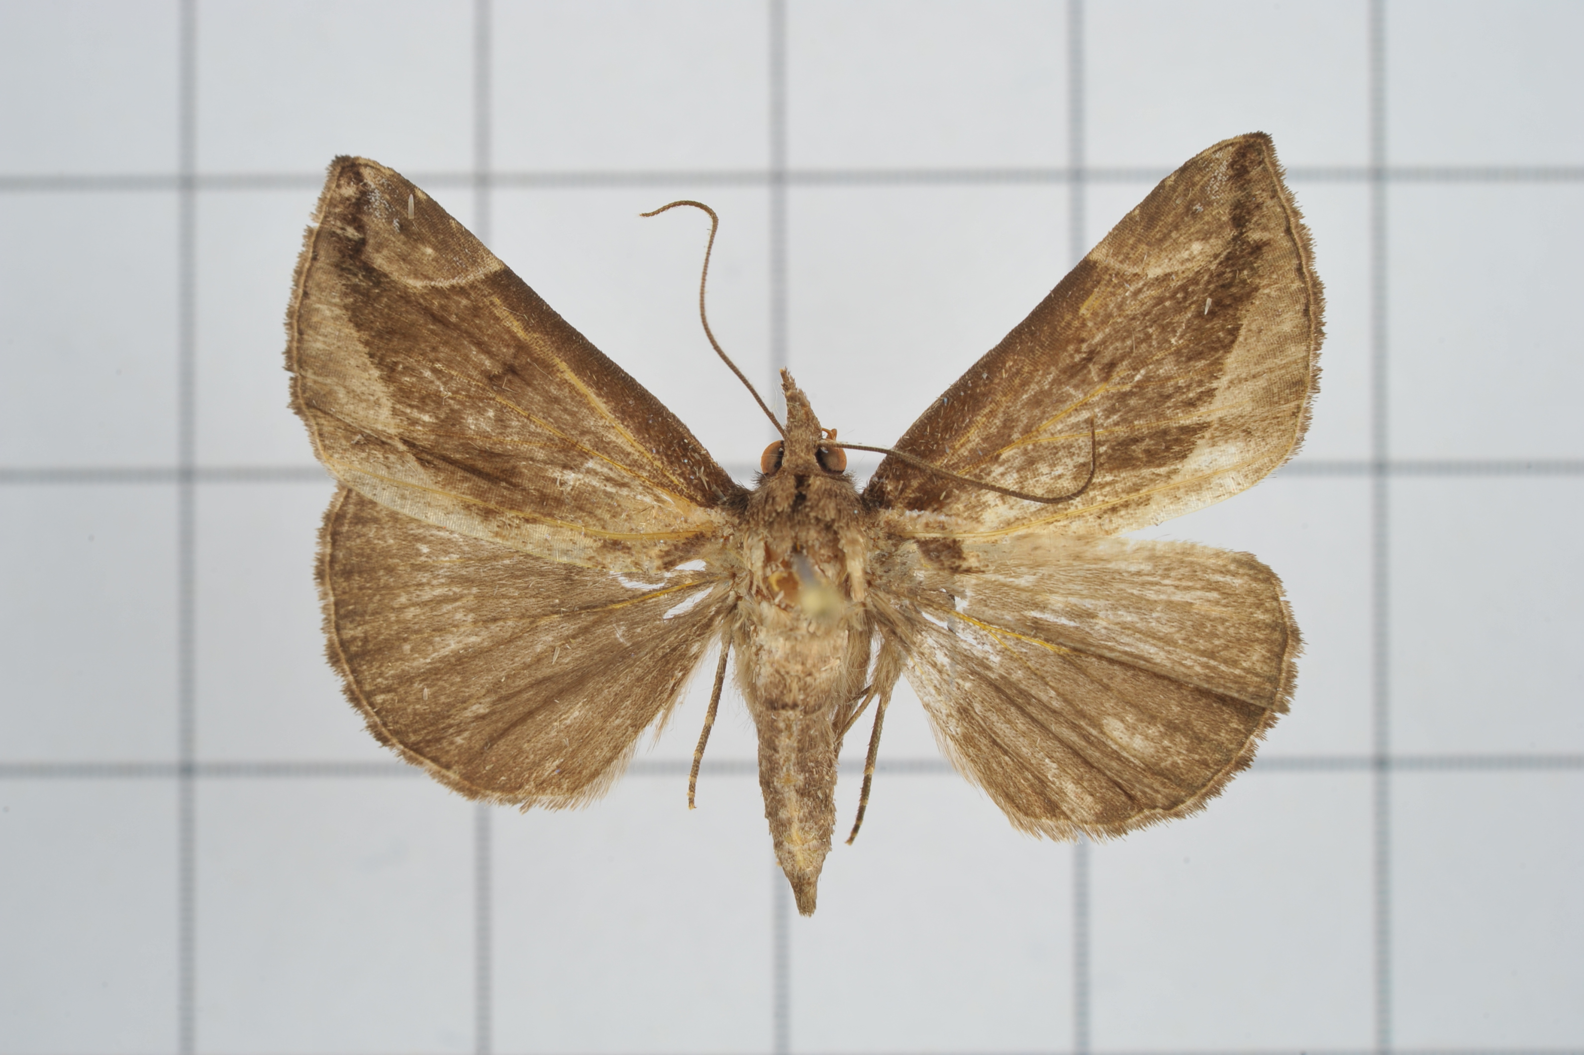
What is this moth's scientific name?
Hypena perspicua
